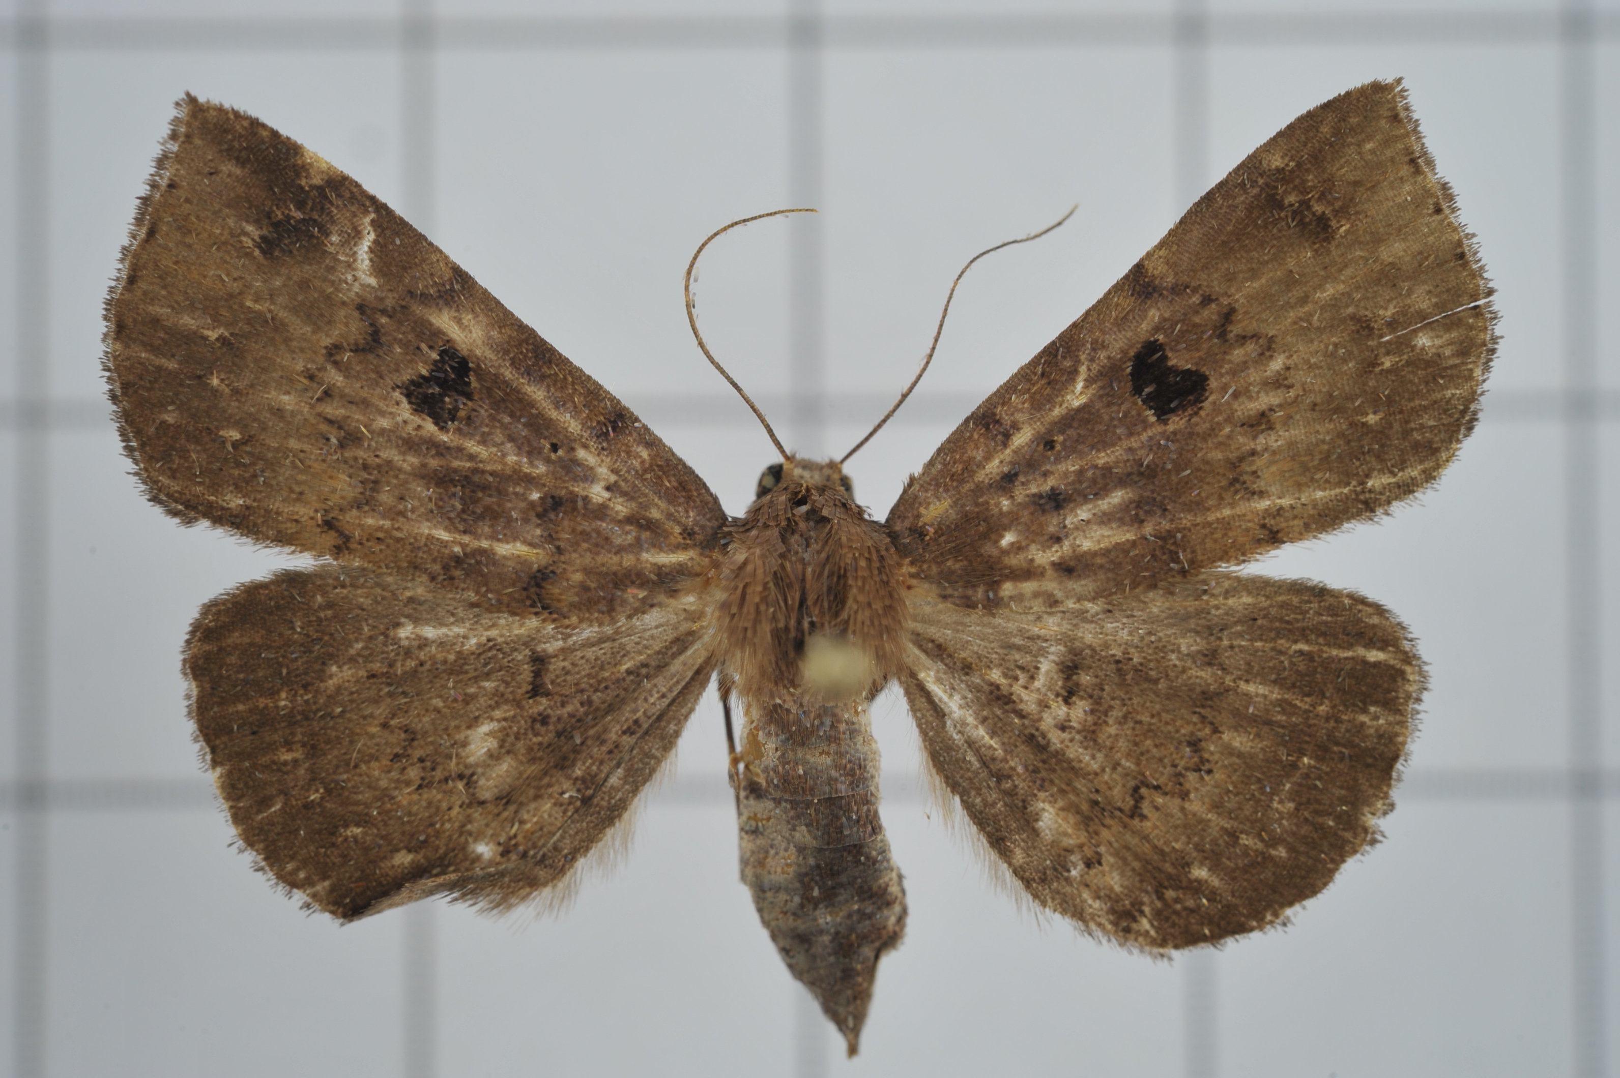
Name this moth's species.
Mosopia punctilinea
